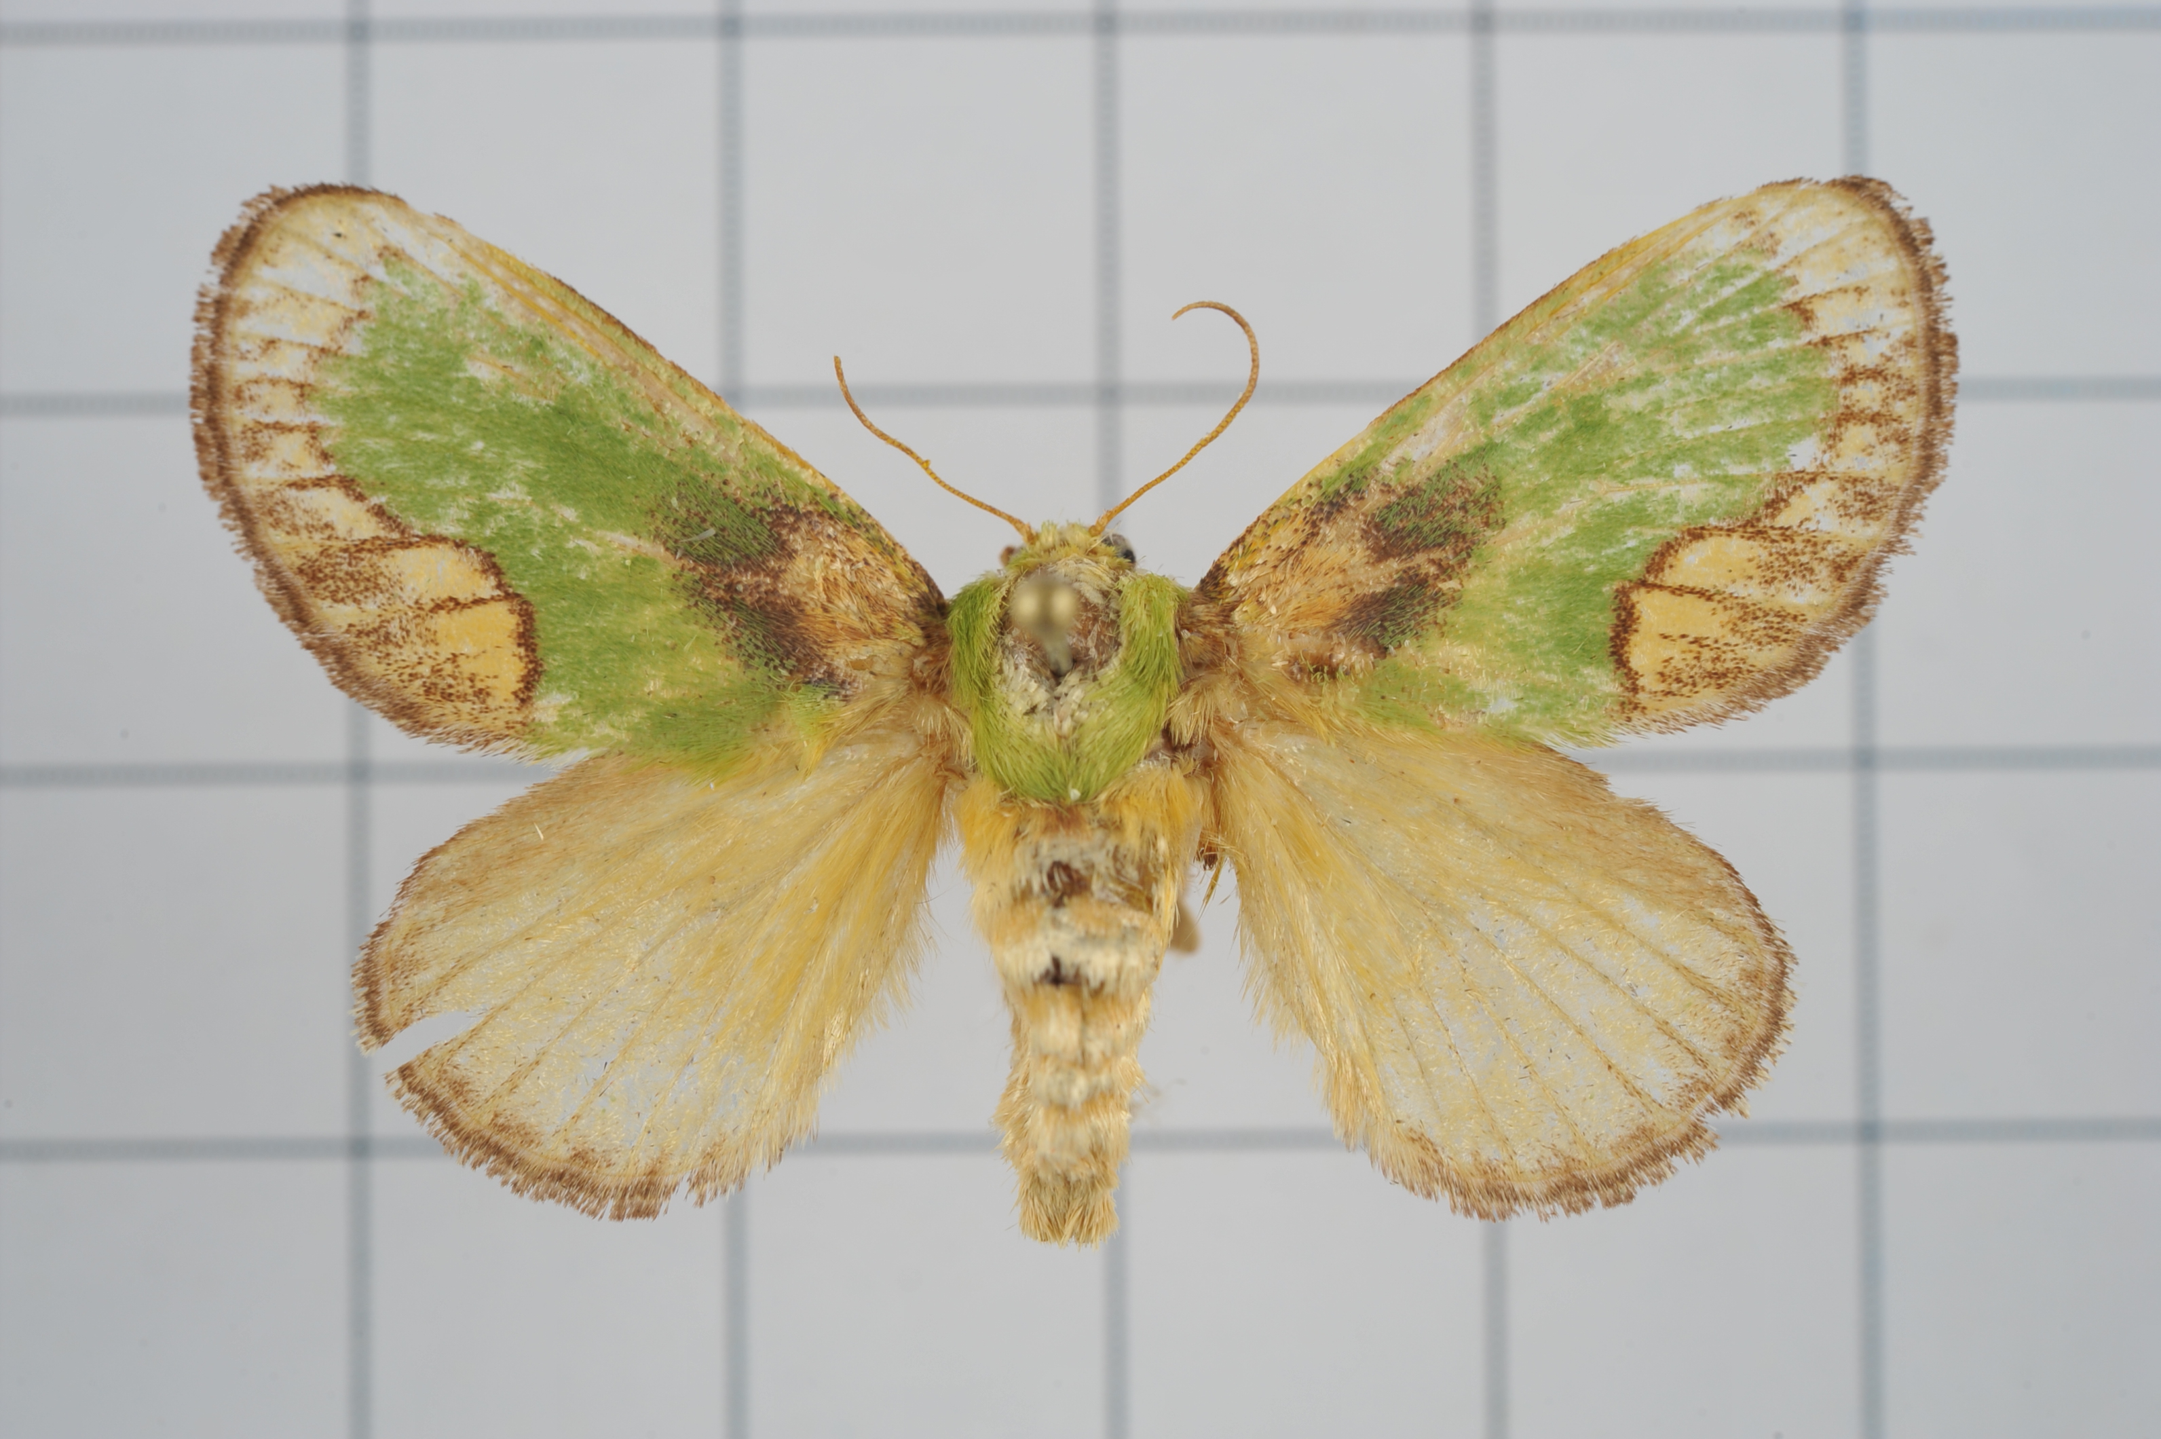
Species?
Parasa pastoralis
